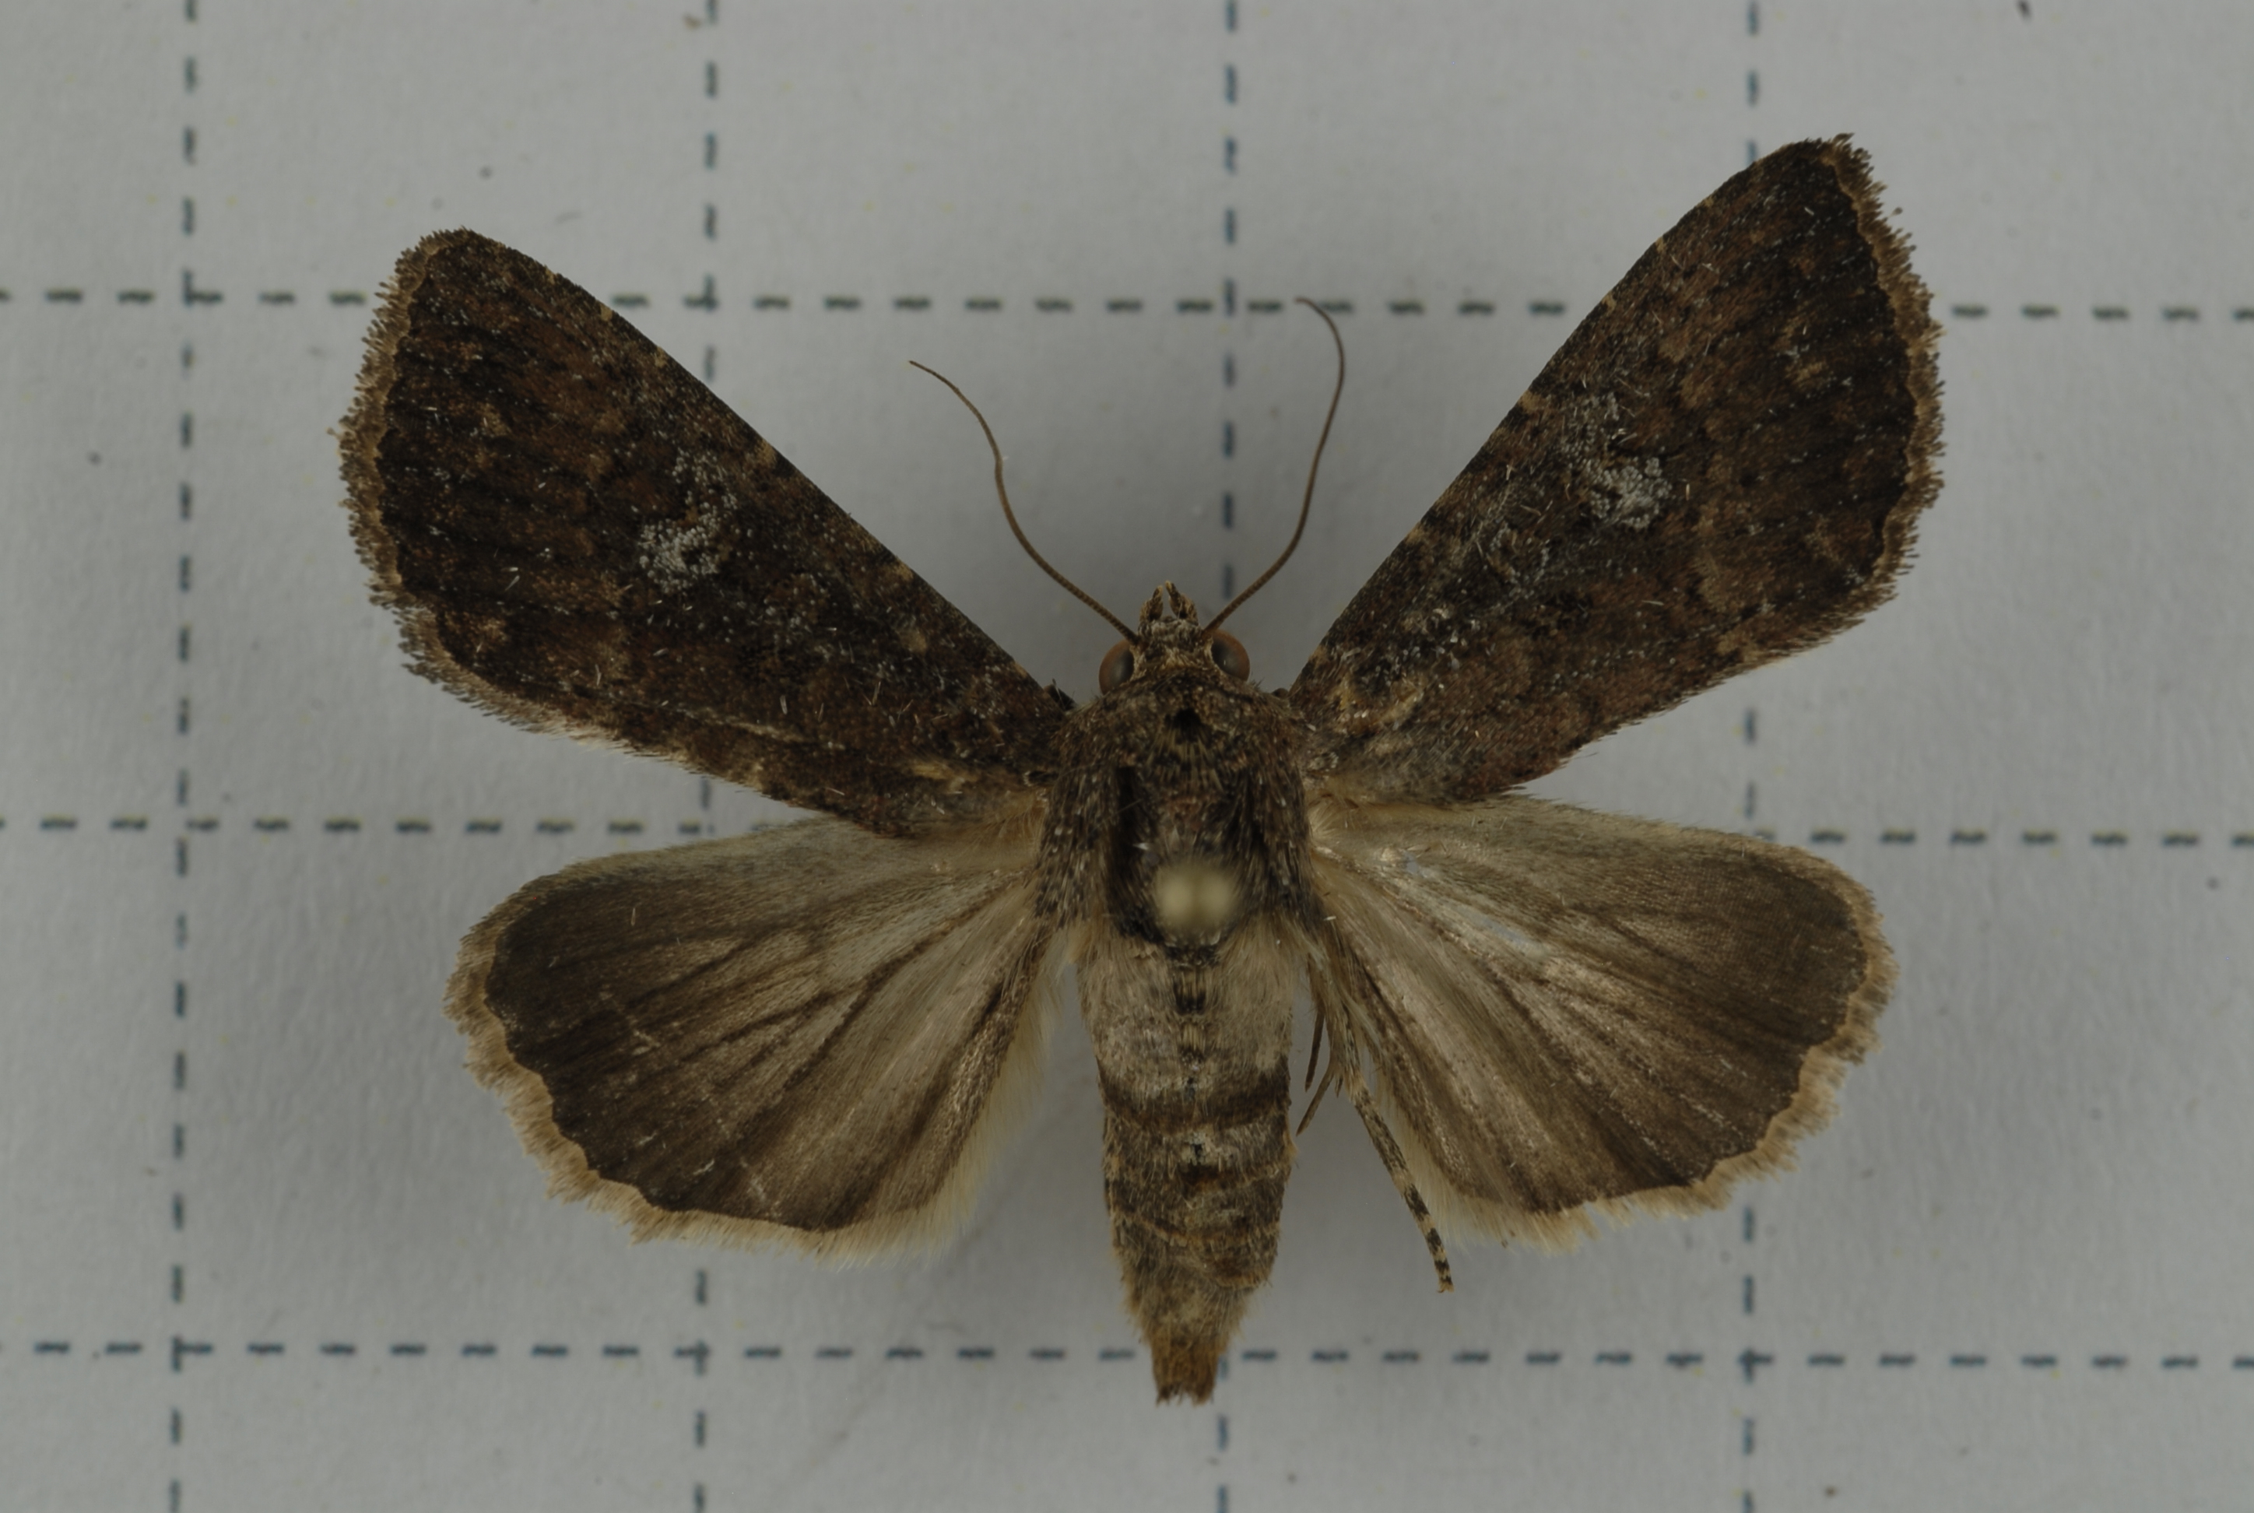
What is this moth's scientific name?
Condica illecta
